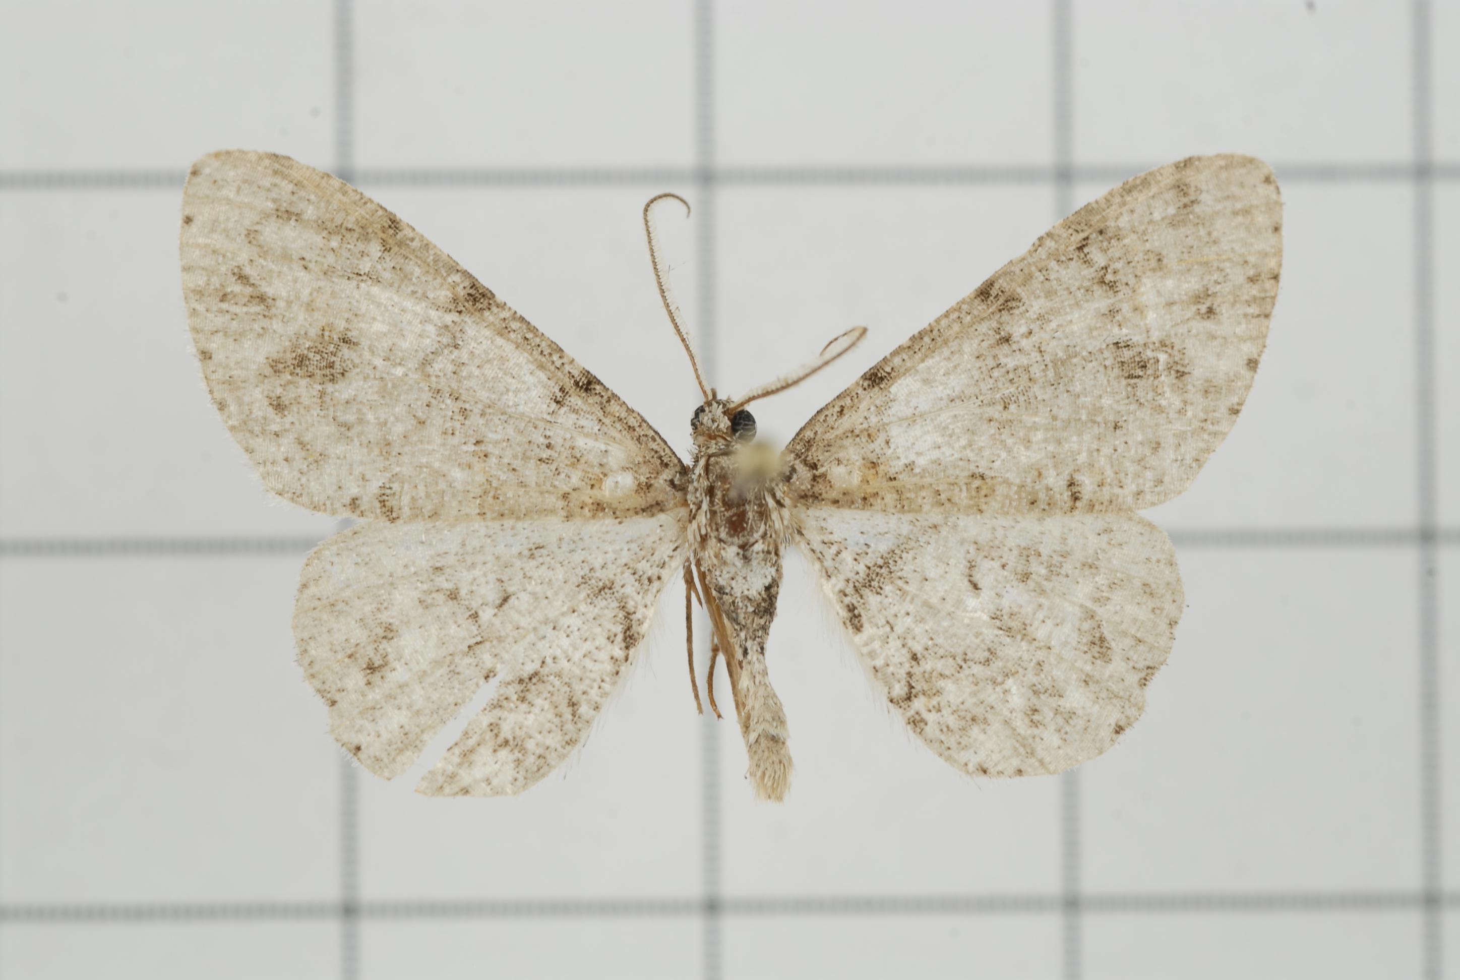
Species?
Aethalura duplicata
